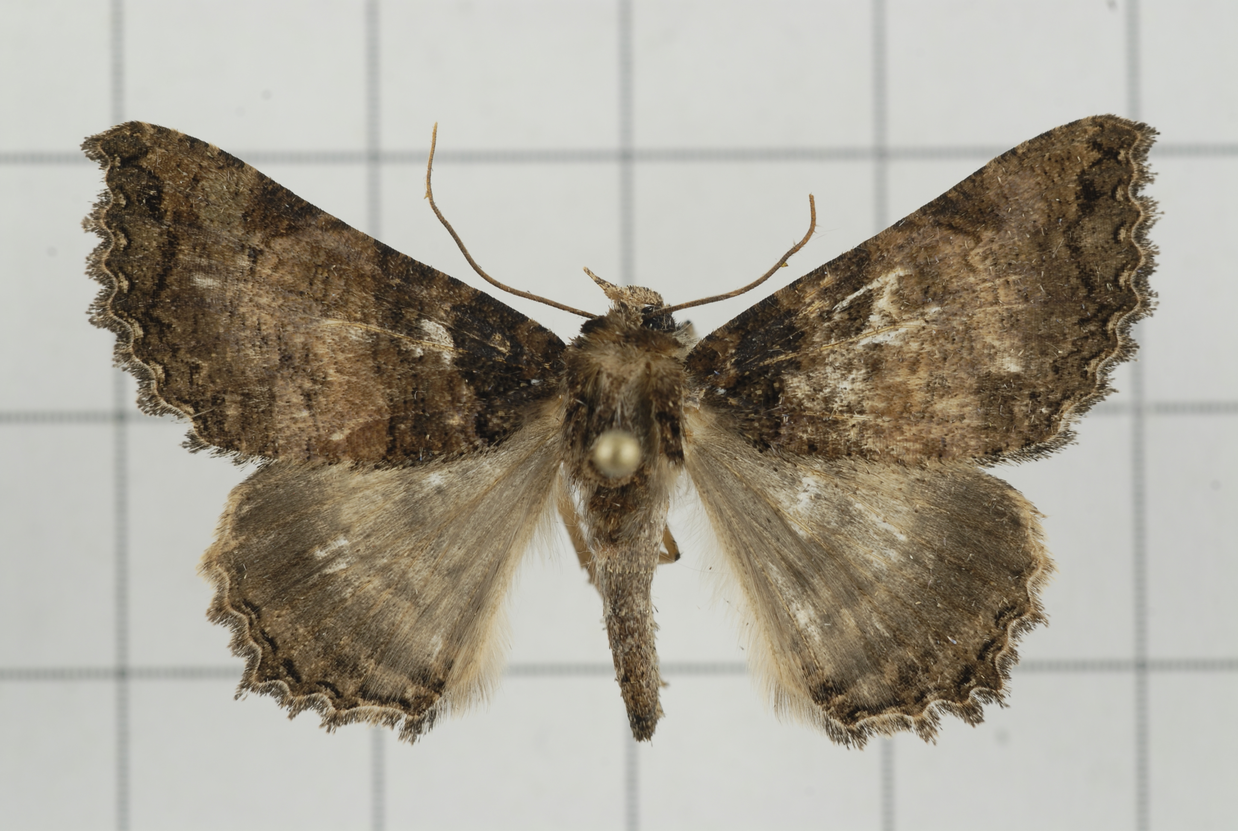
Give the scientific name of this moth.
Daddala lucilla
